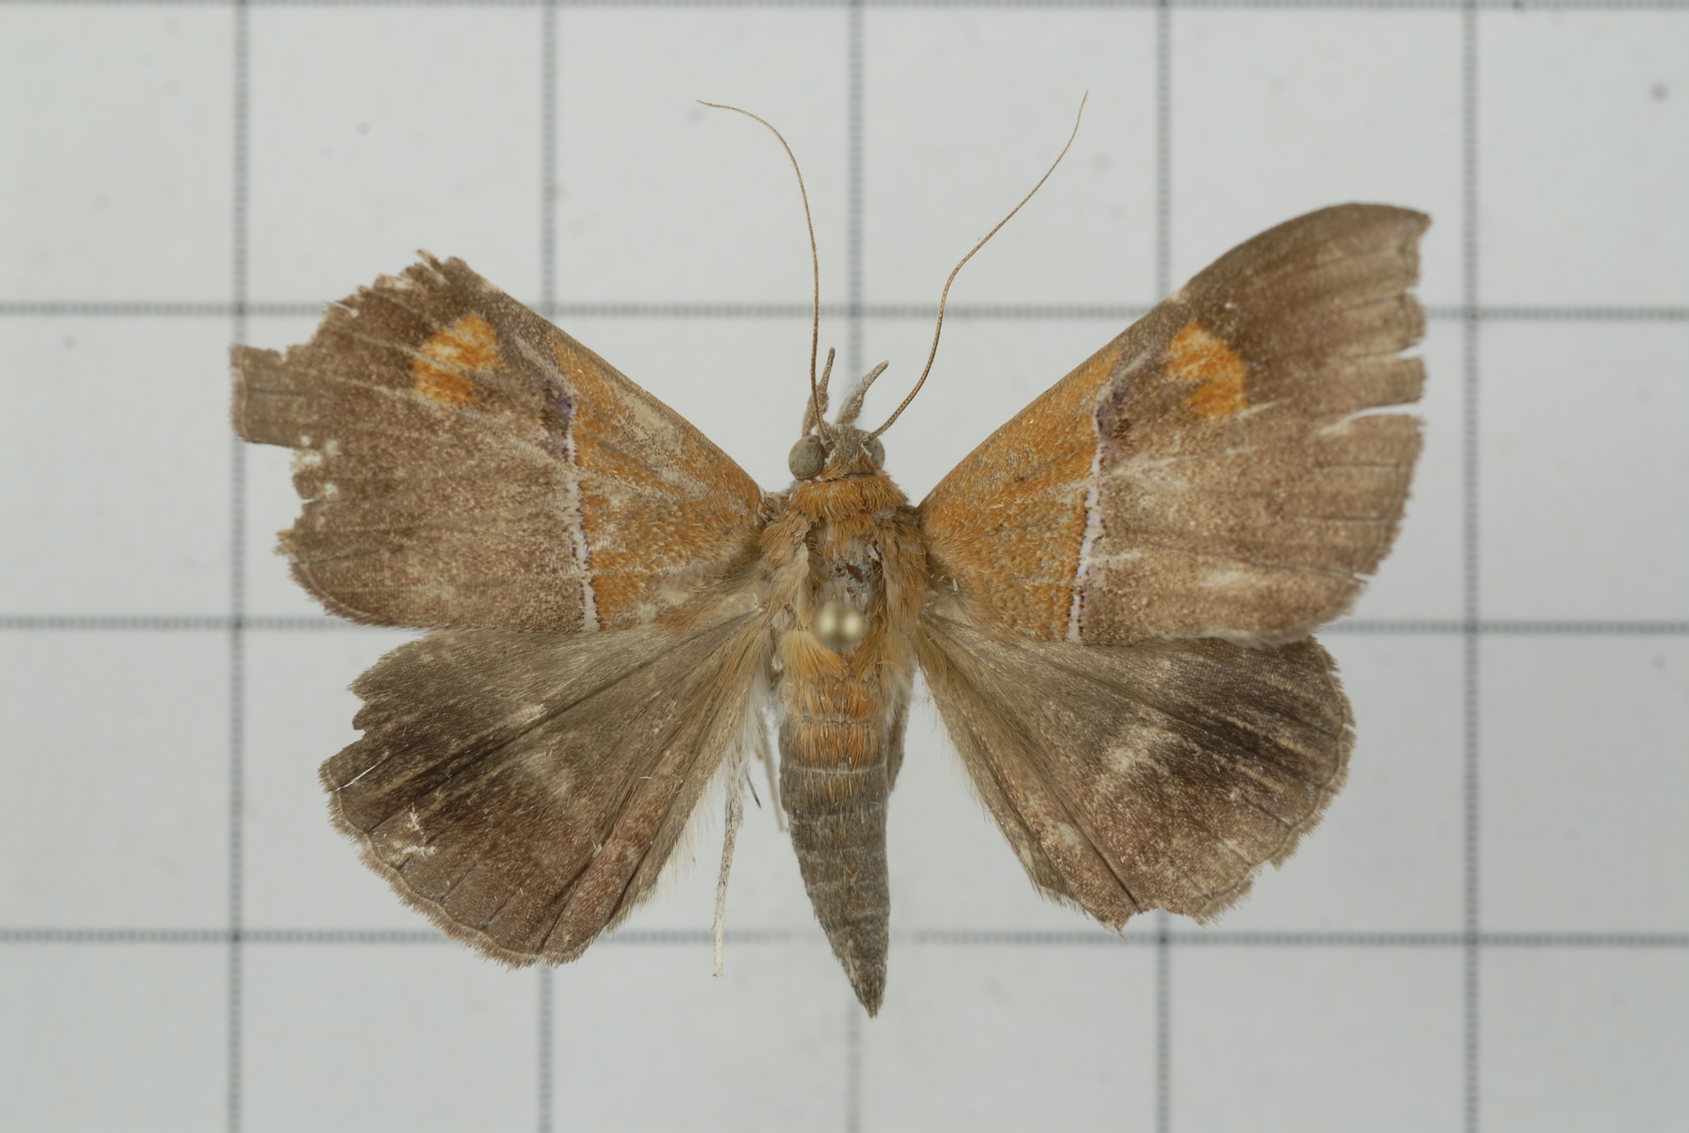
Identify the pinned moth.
Sympis rufibasis
